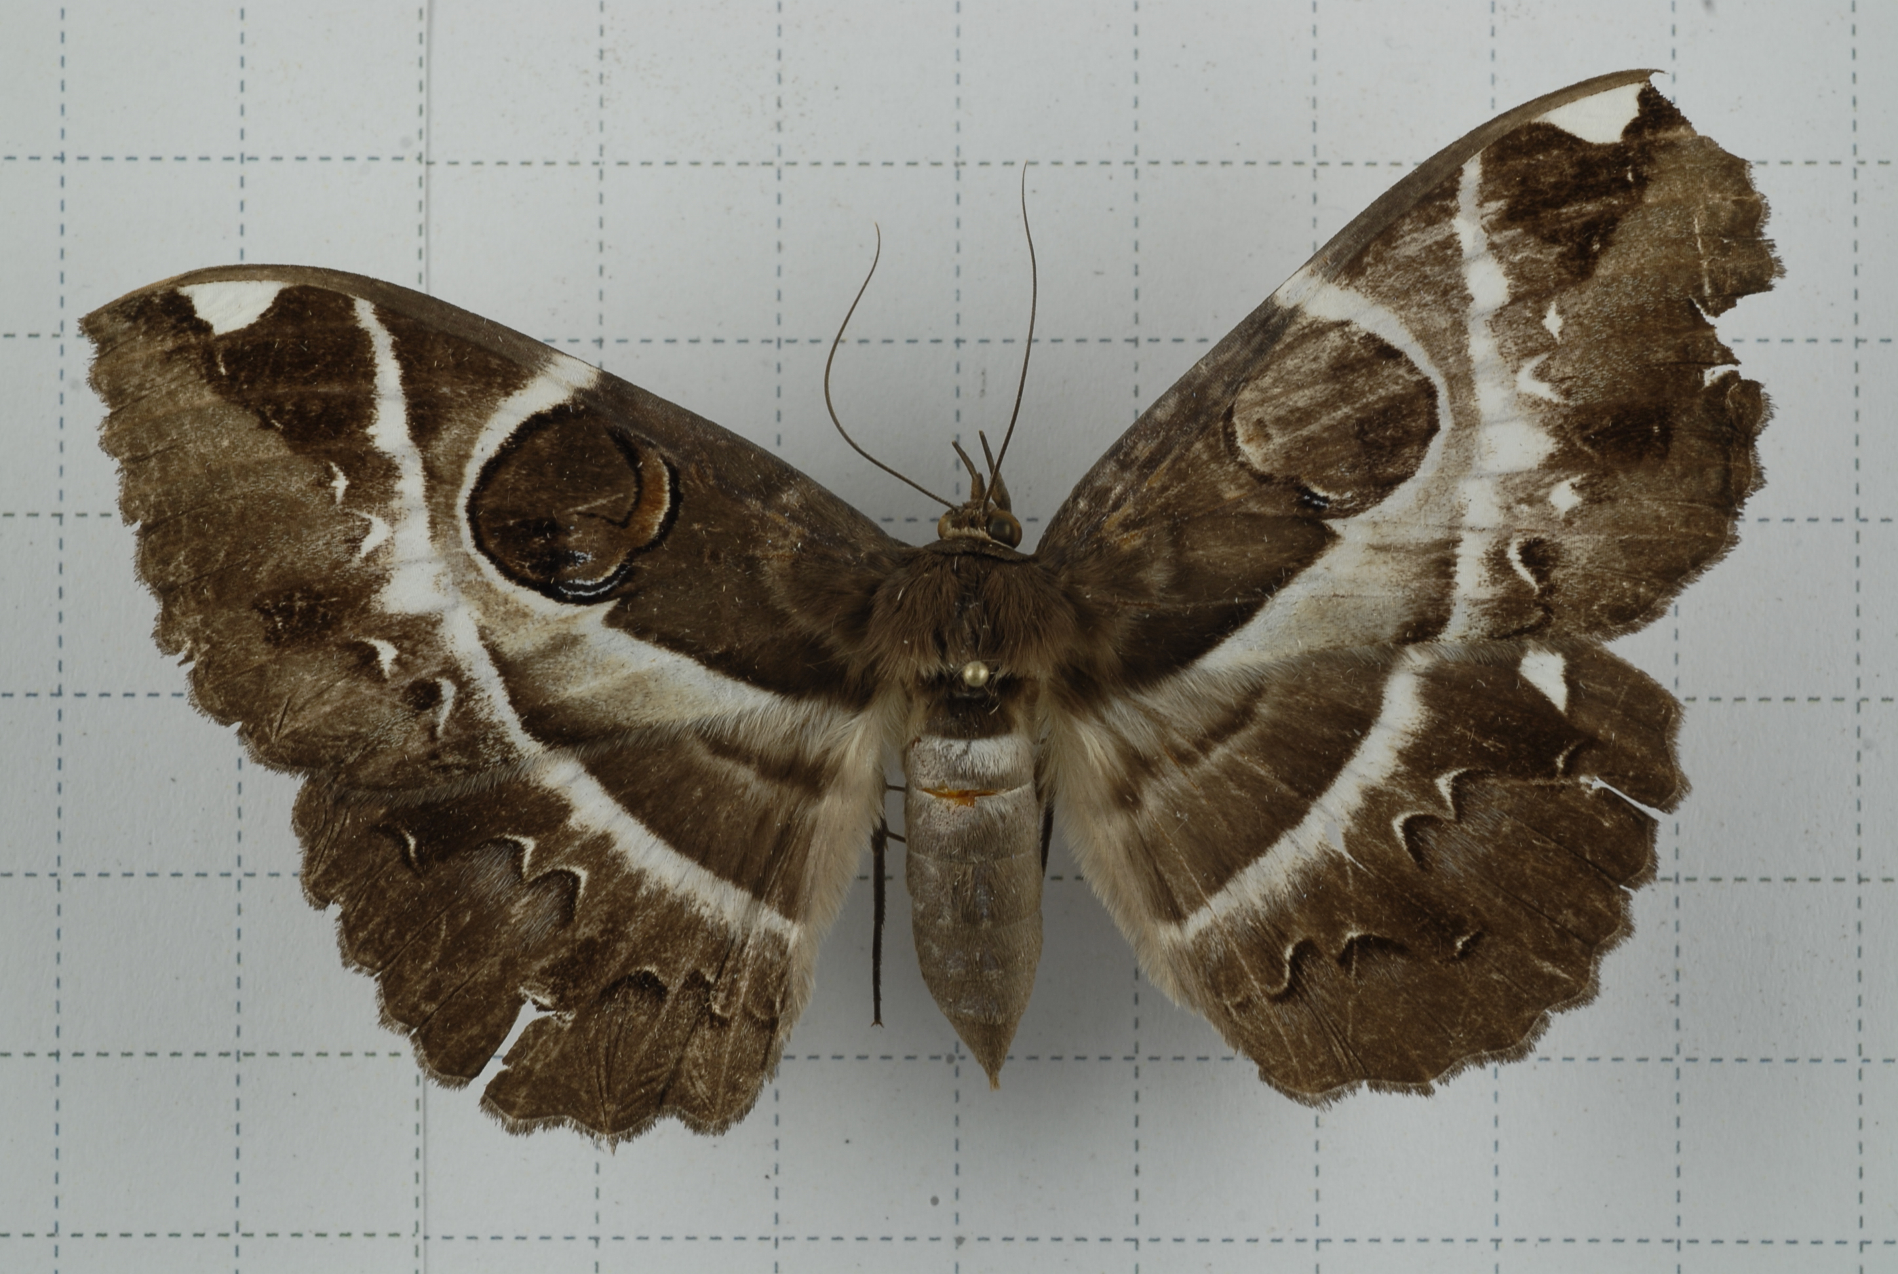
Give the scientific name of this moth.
Erebus ephesperis
